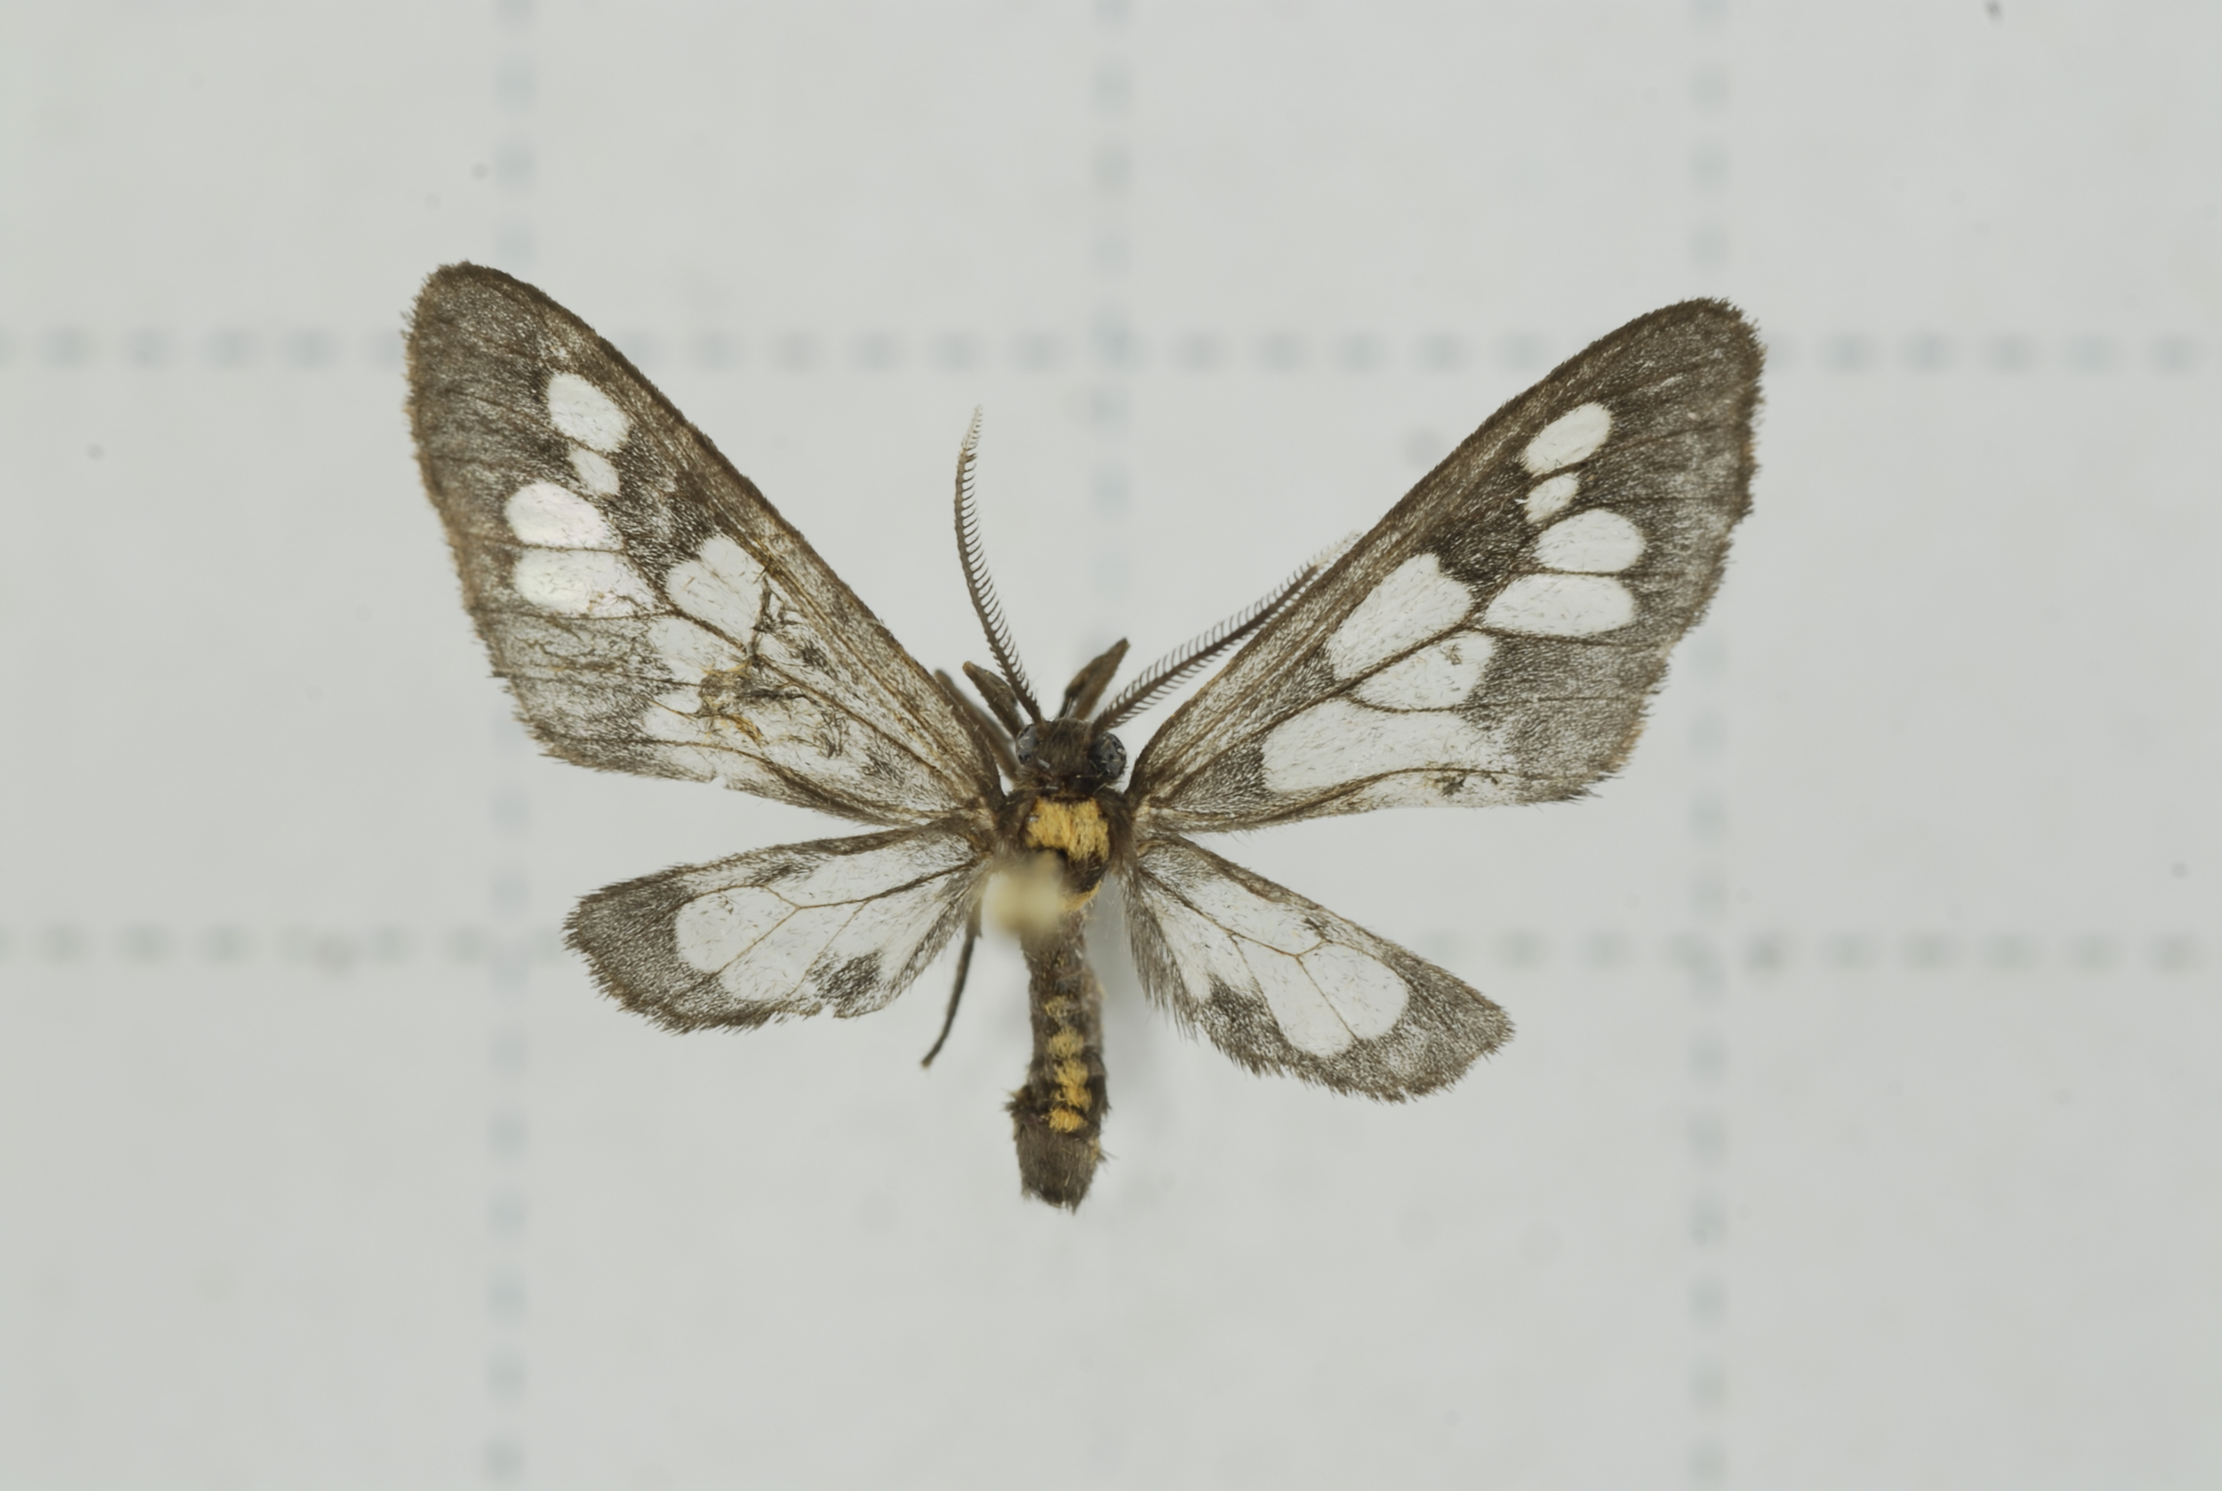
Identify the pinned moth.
Eressa confinis finitima
